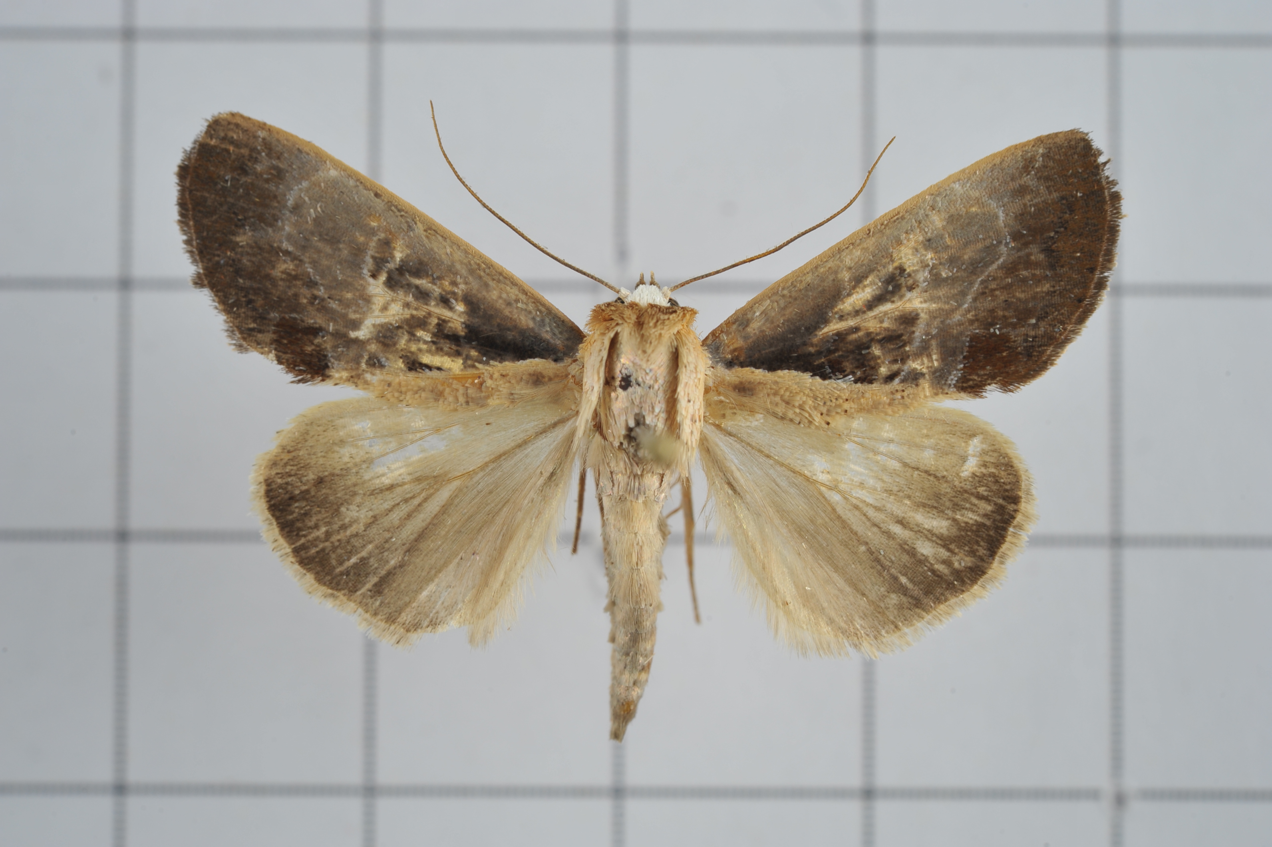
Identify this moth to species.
Westermannia elliptica elliptica
